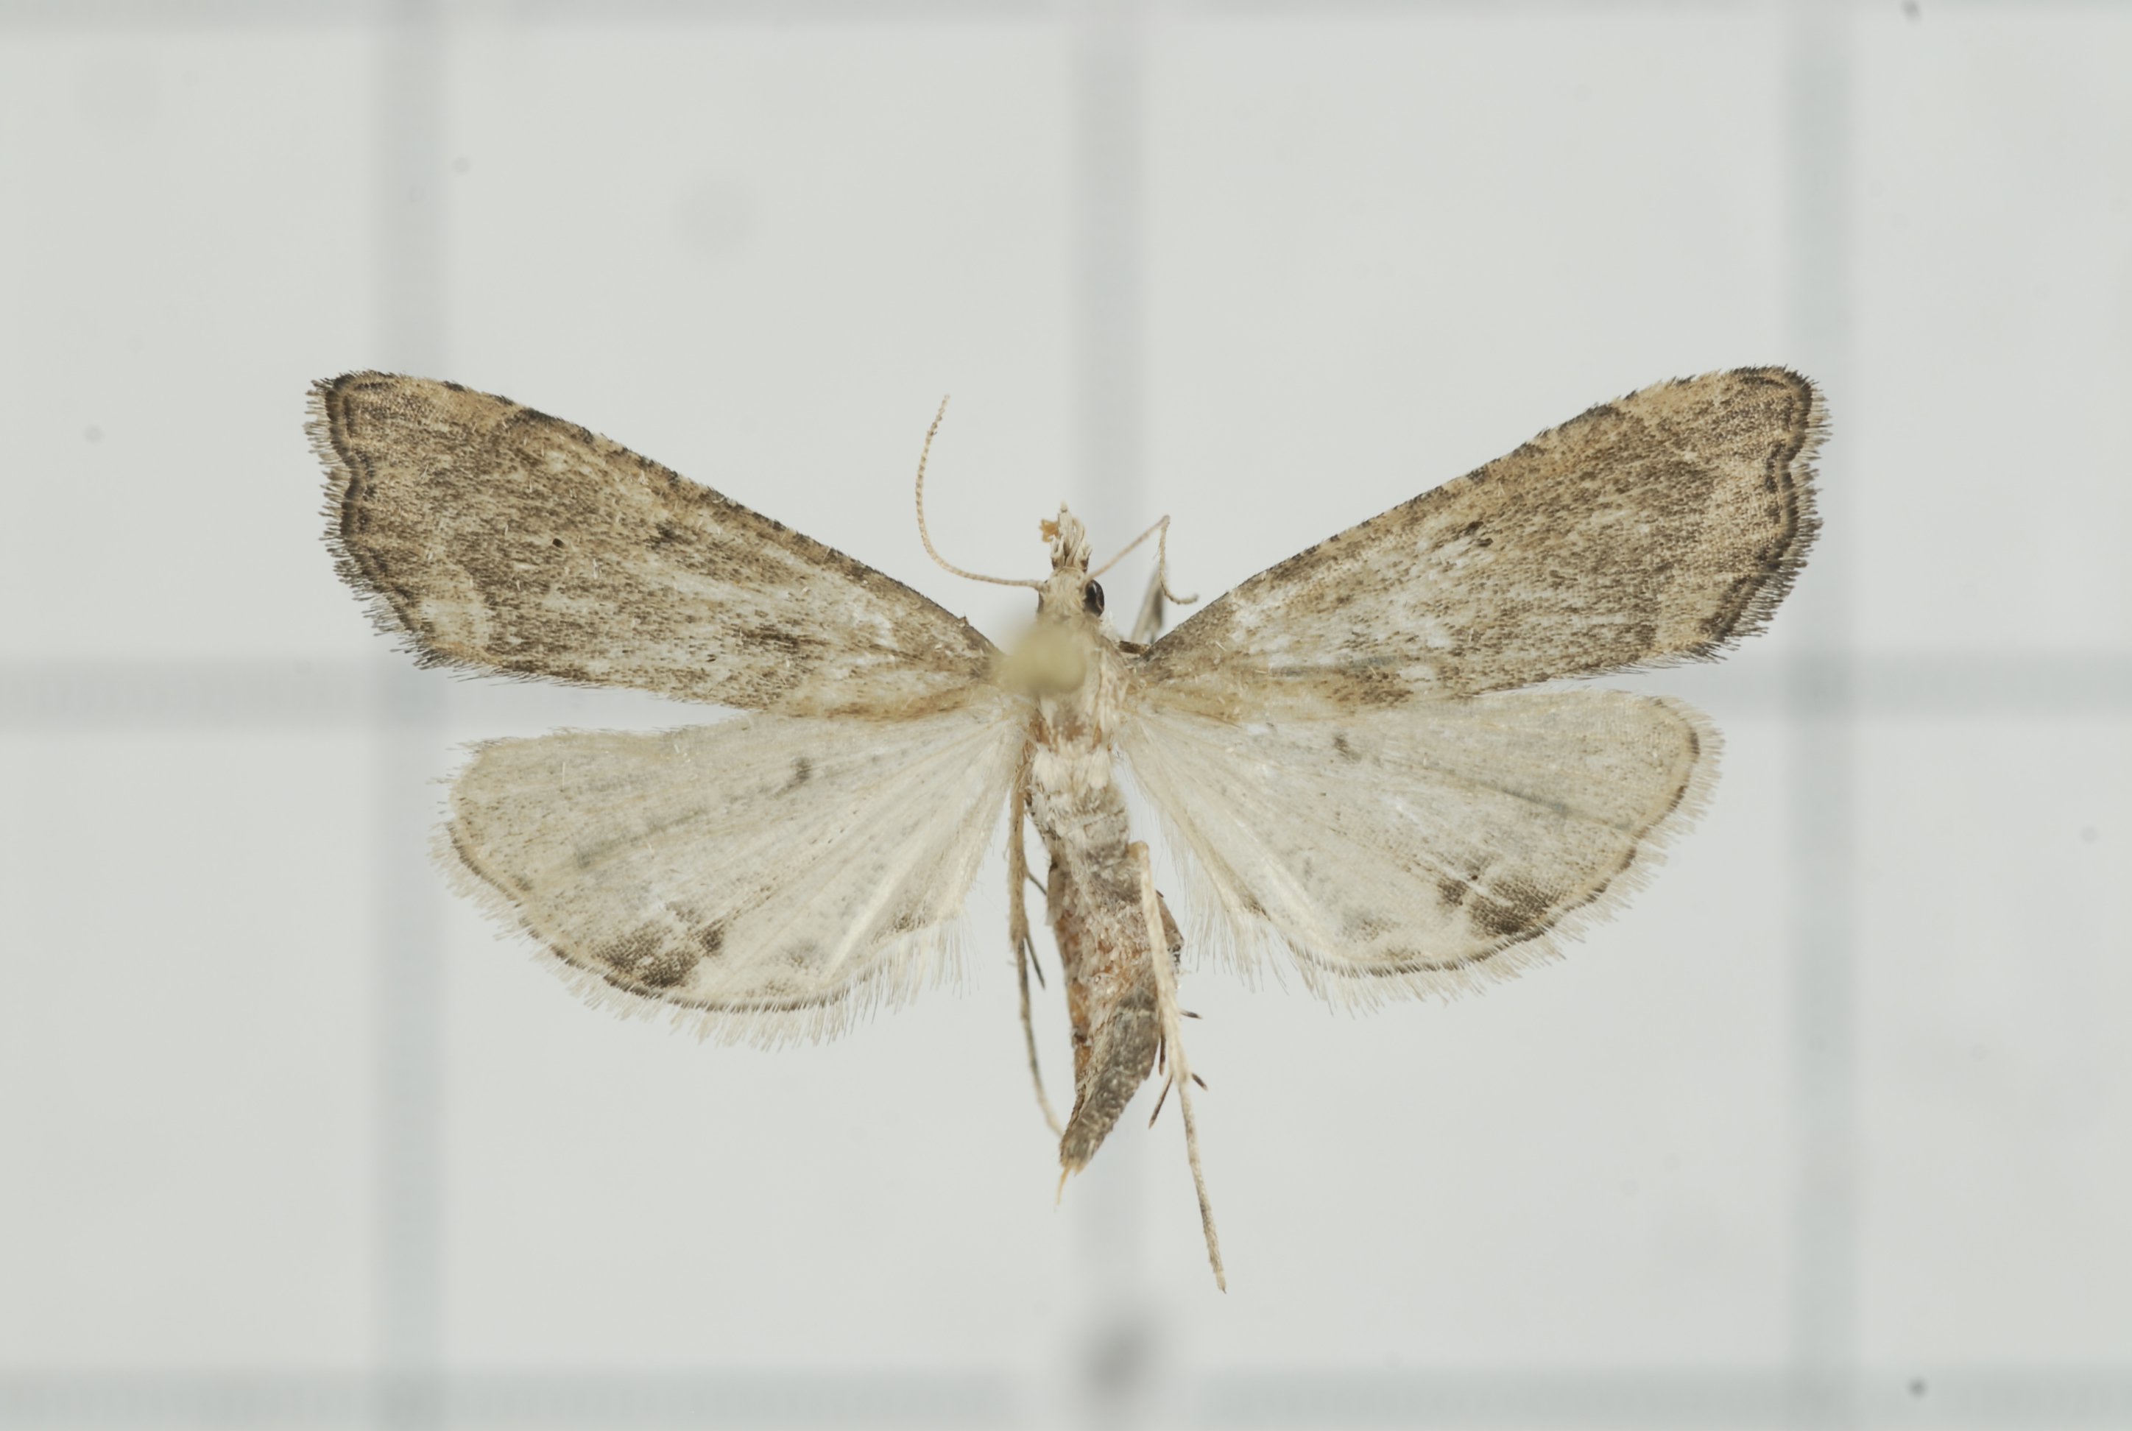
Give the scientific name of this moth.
Diplopseustis perieresalis
